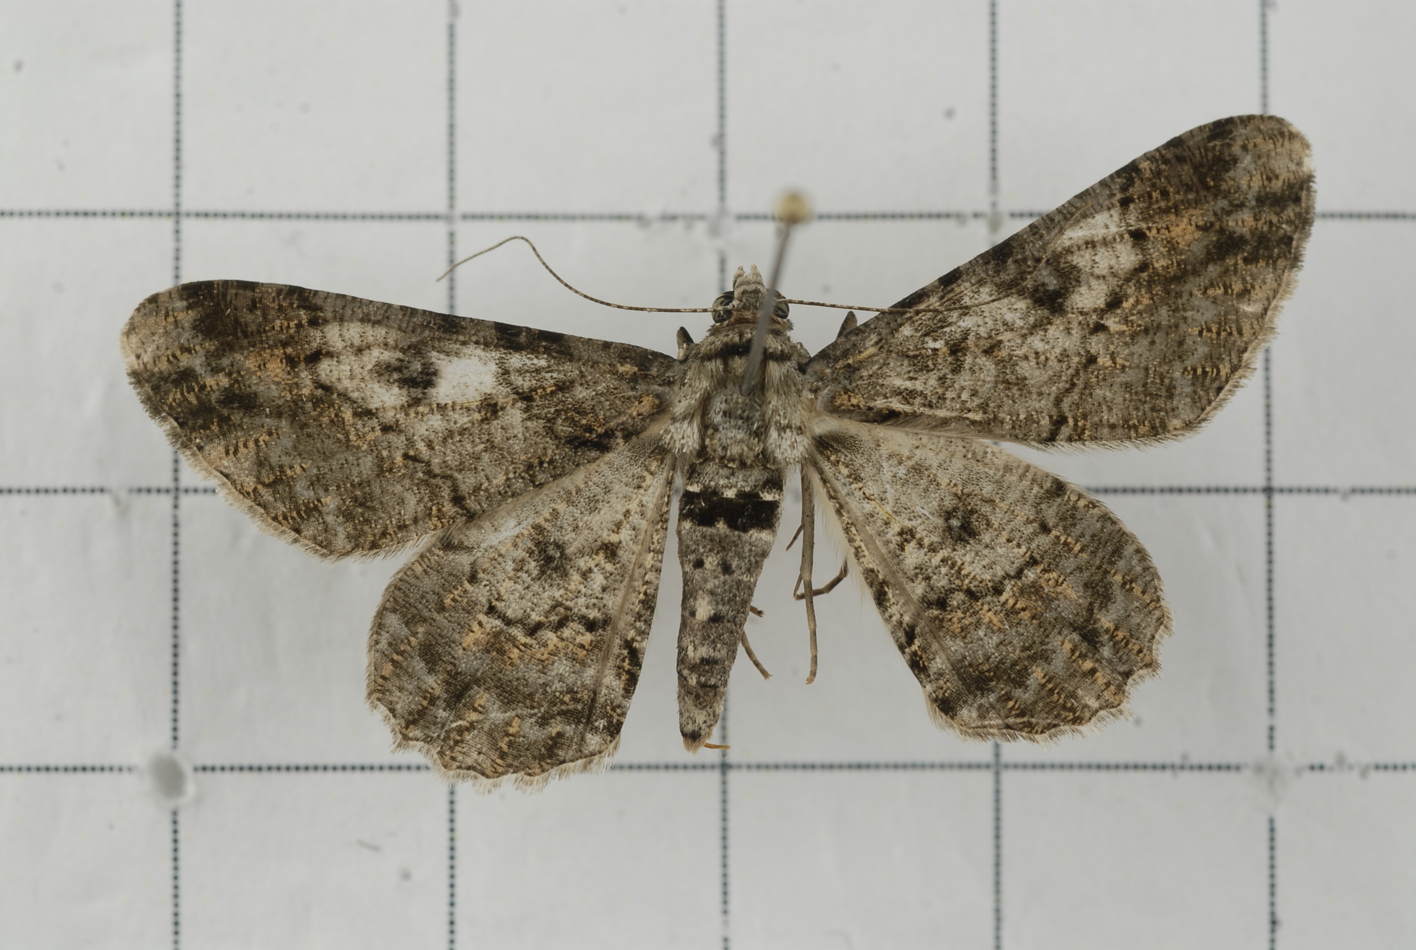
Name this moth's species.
Cleora alienaria
